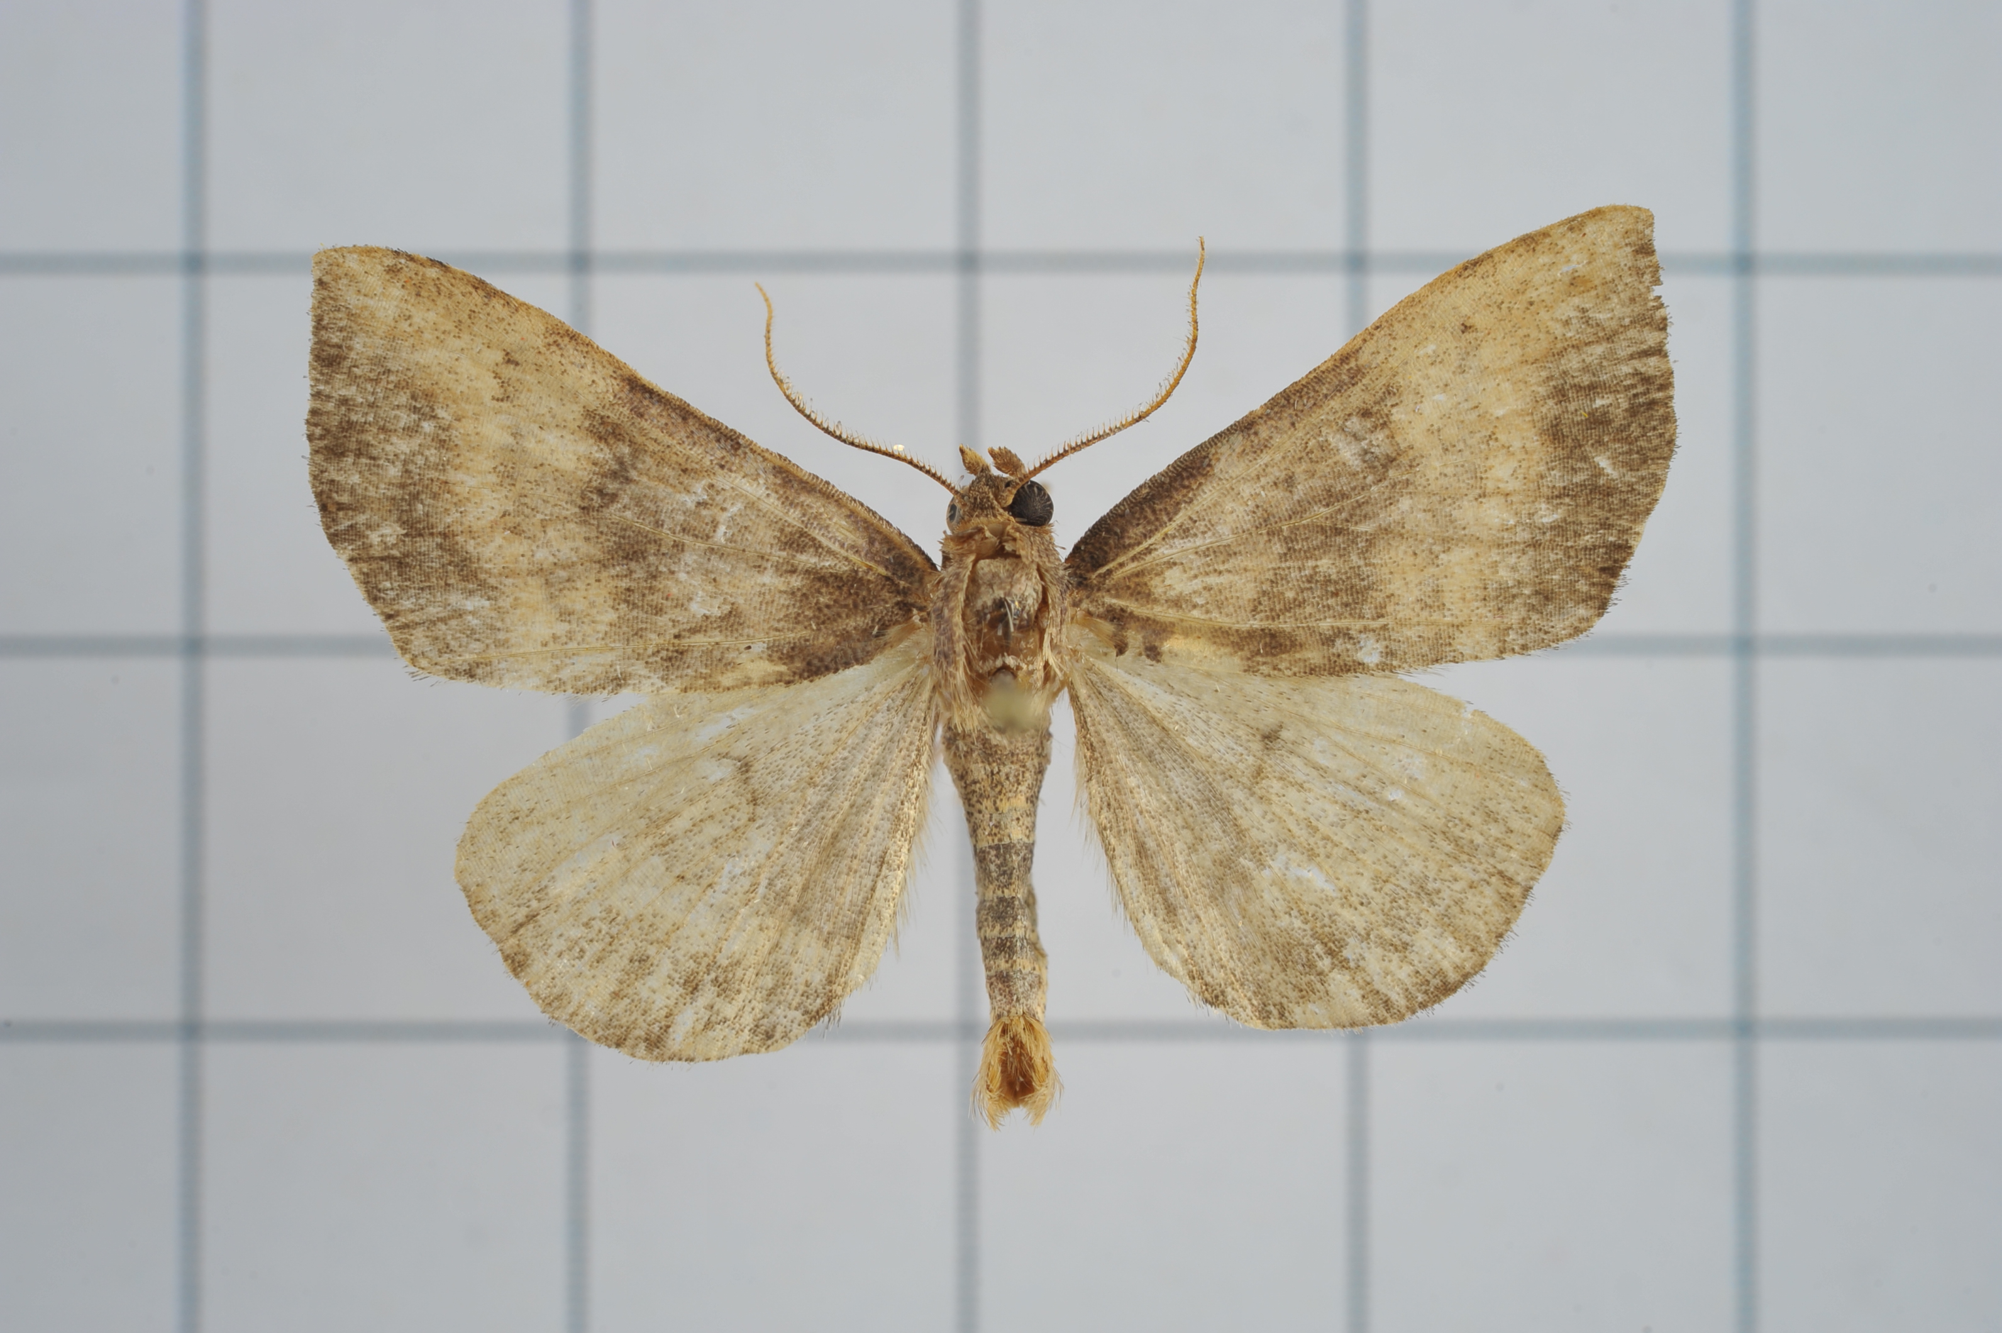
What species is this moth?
Scedopla umbrosa
